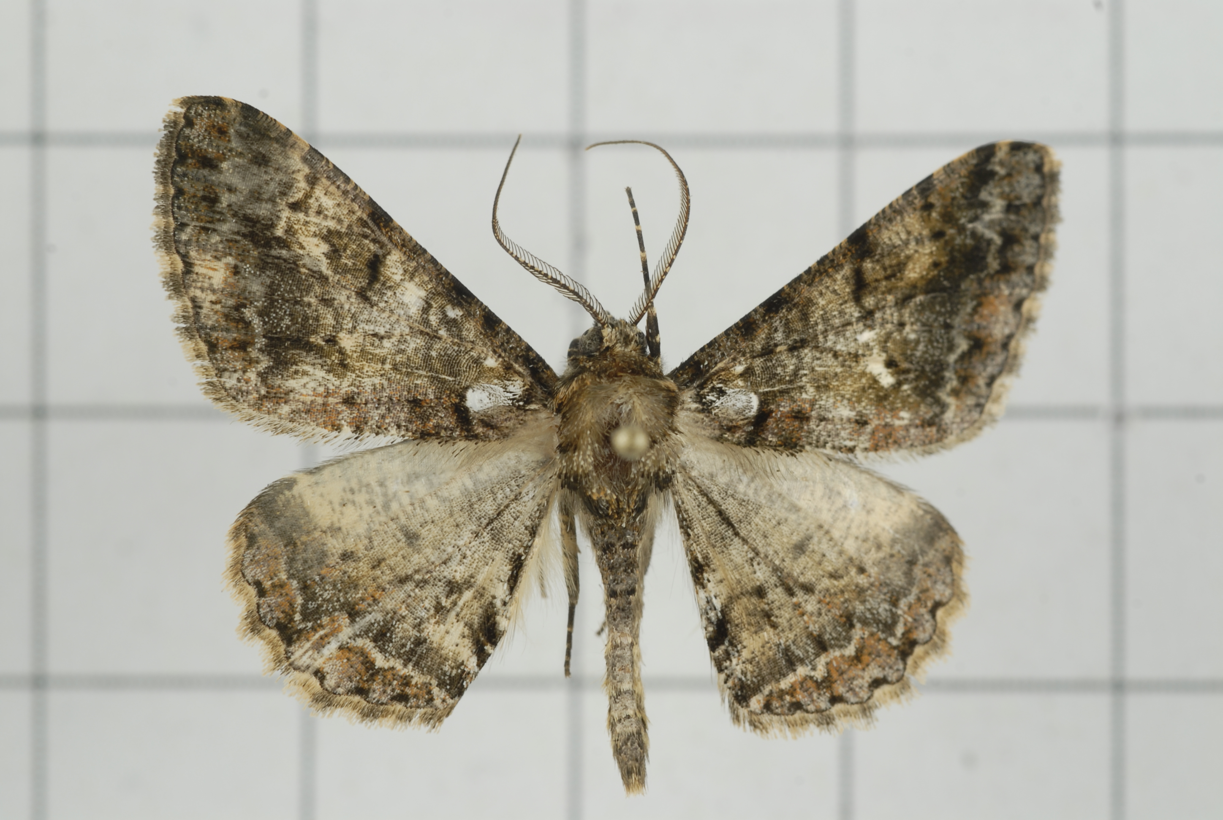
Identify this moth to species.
Alcis taiwanovariegata
